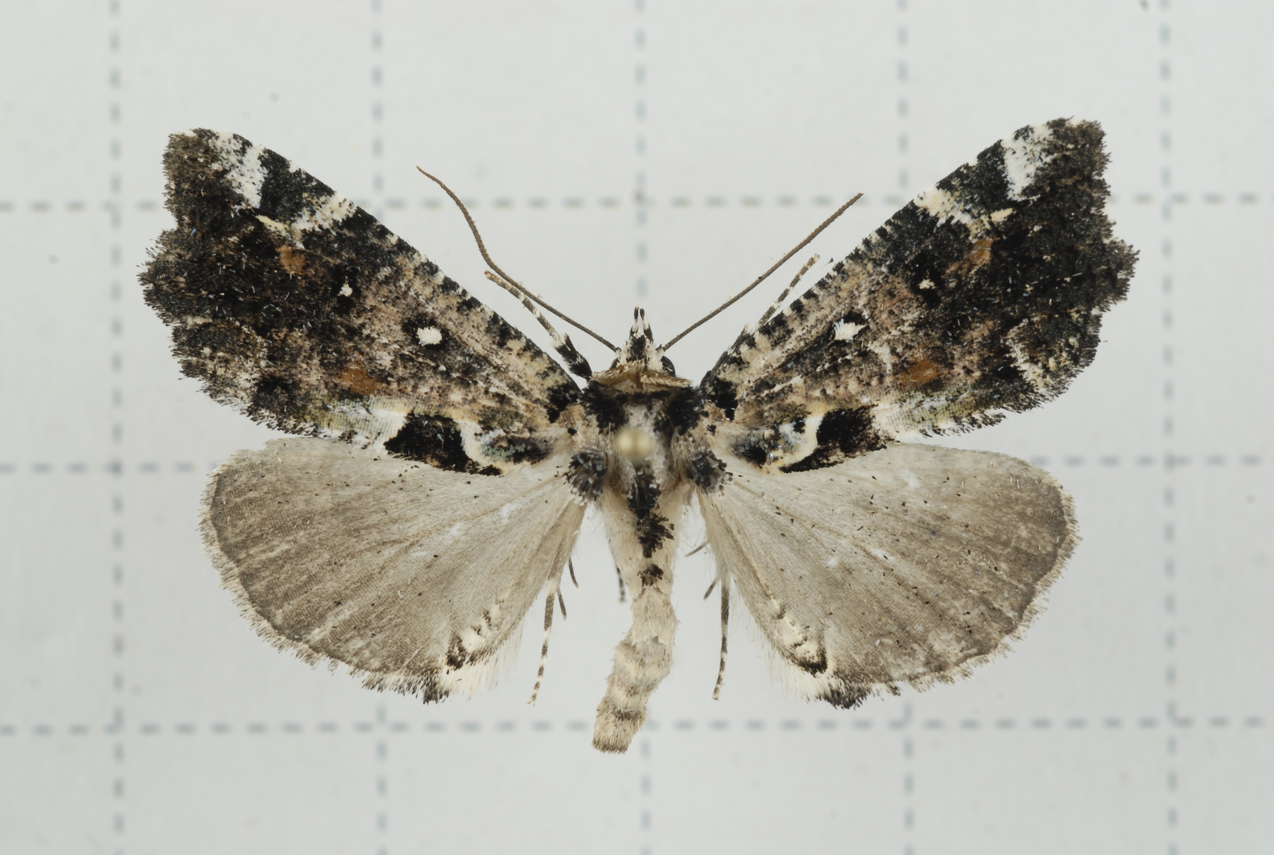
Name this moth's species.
Perciana marmorea
